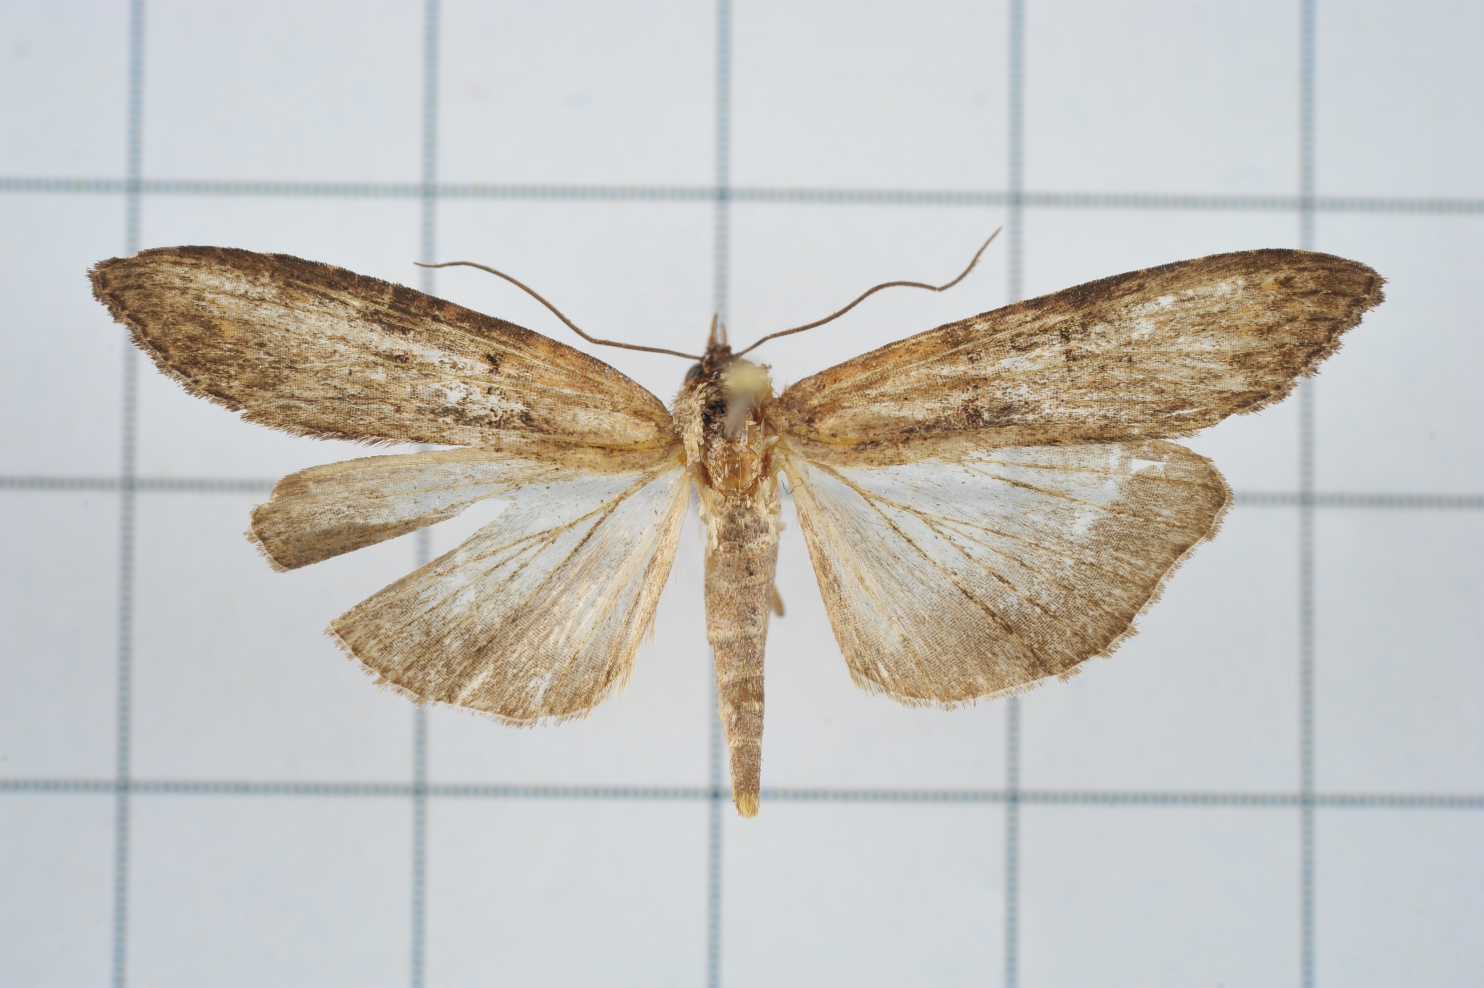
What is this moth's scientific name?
Lophoptera longipennis
